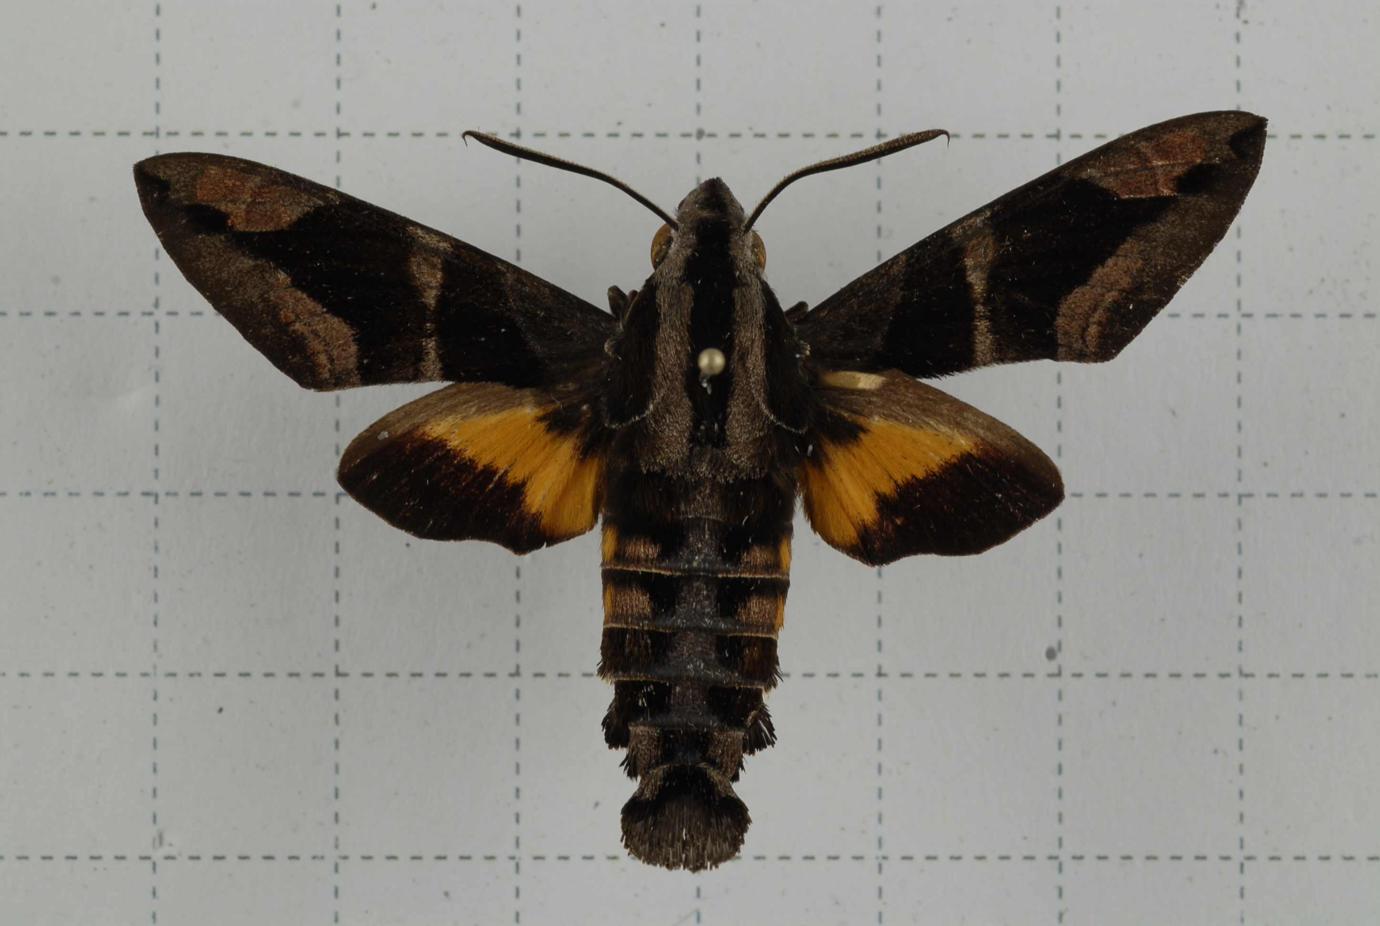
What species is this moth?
Macroglossum mitchellii imperator
